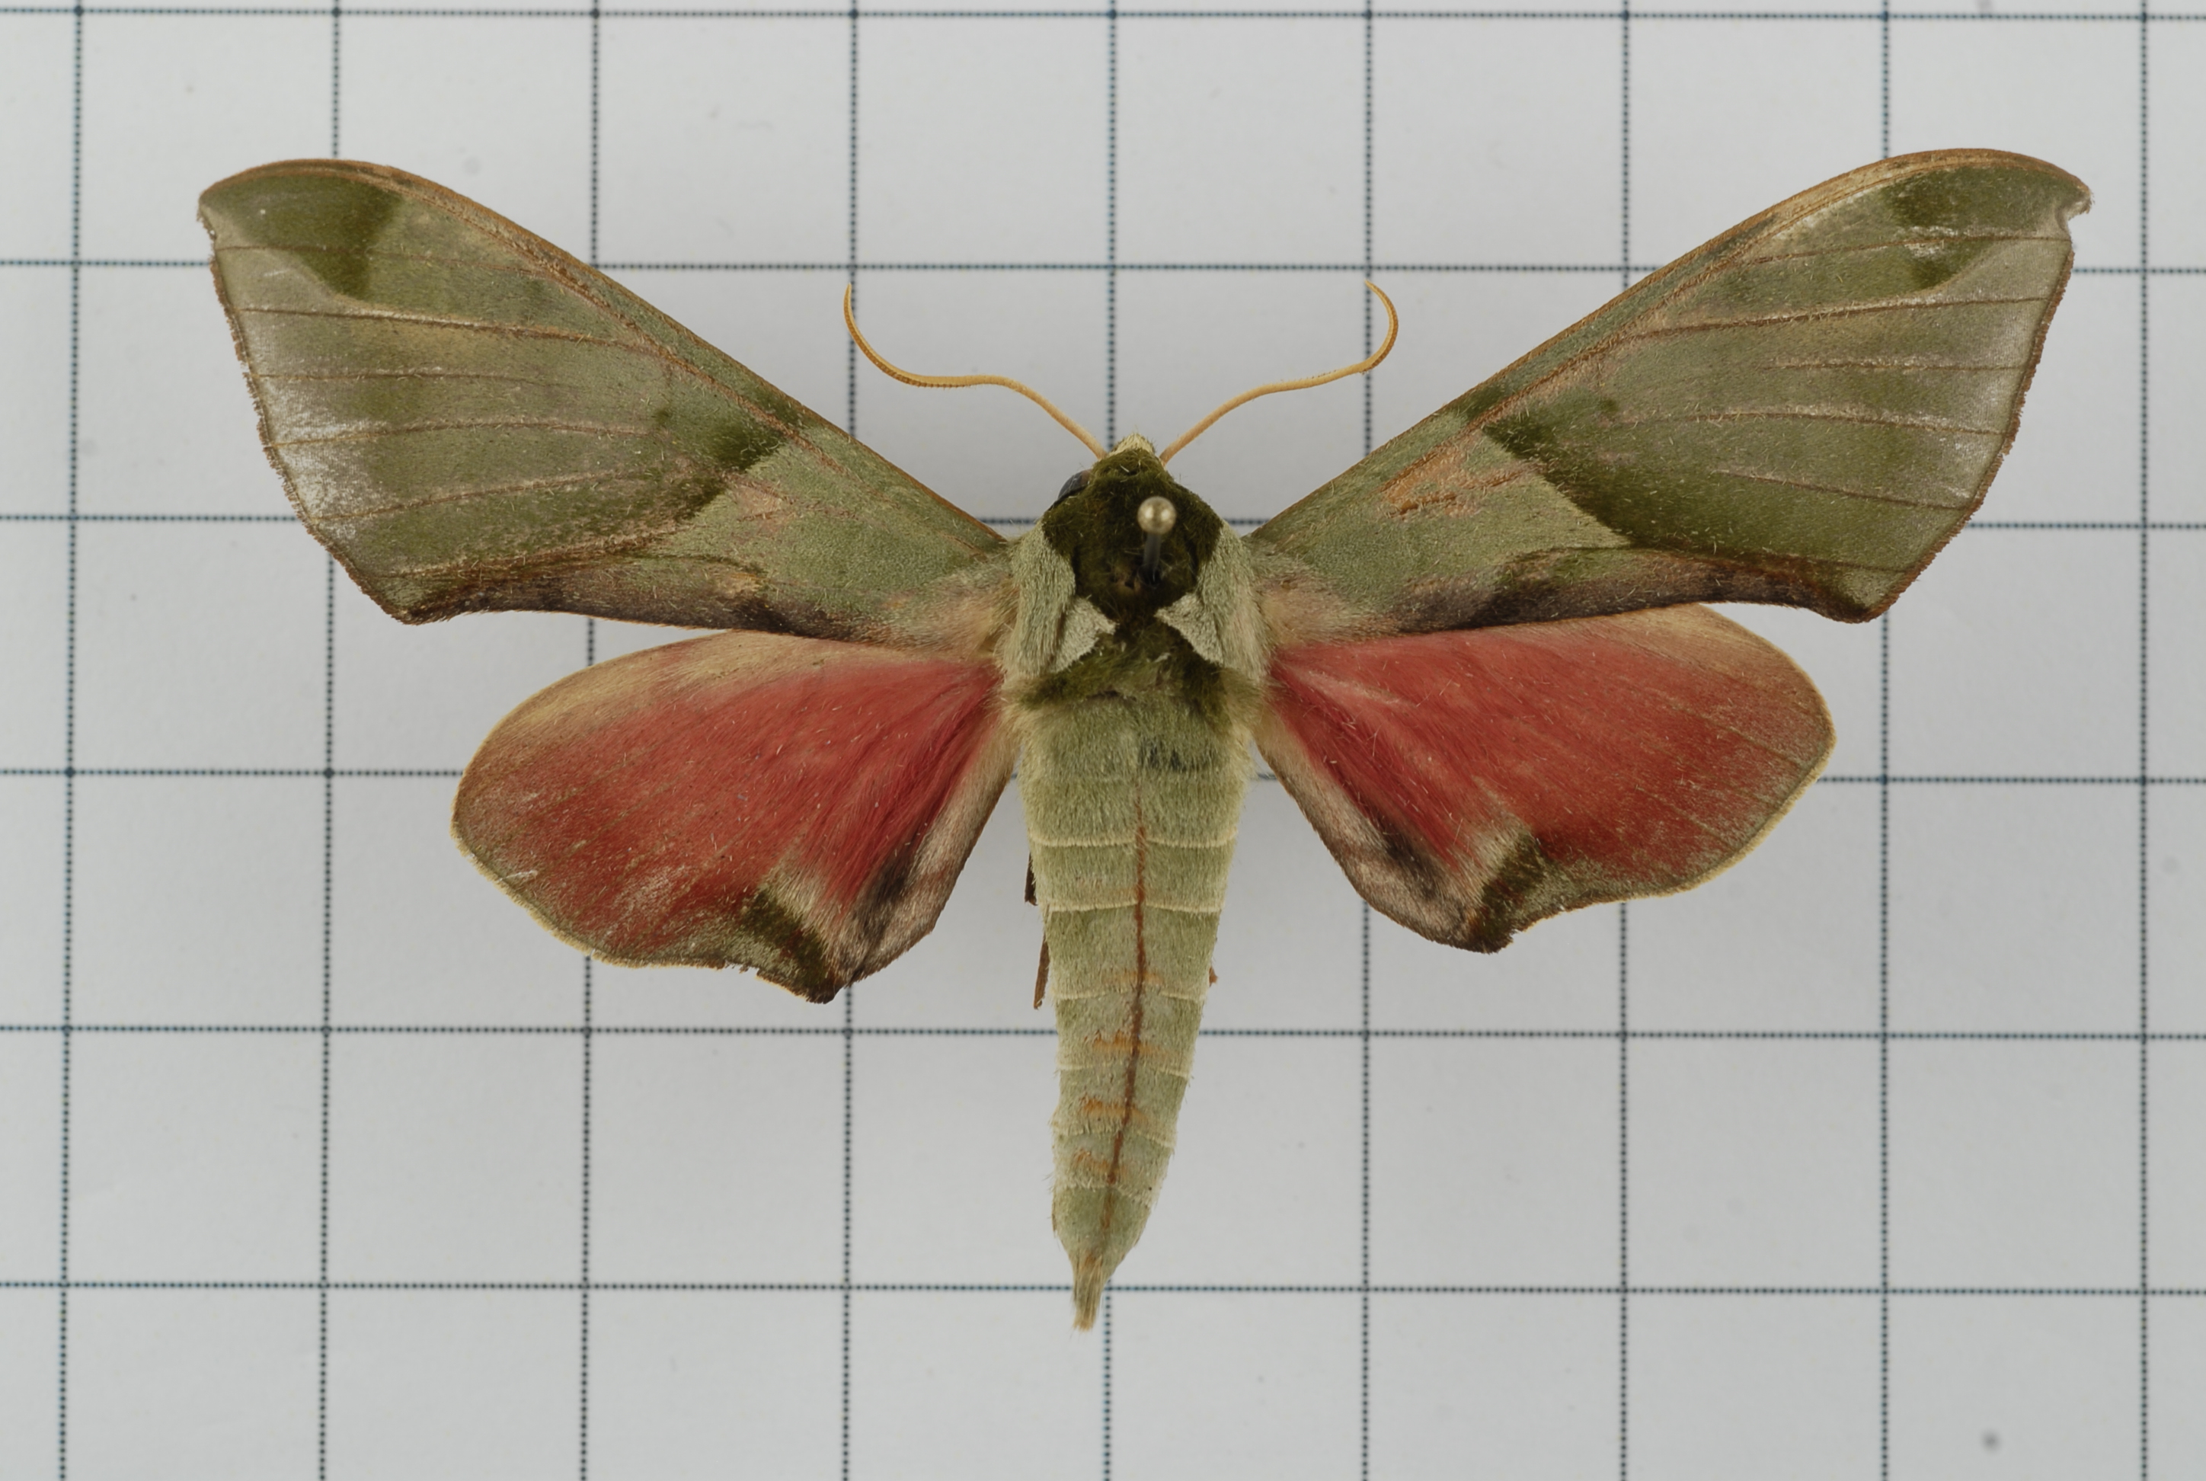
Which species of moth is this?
Callambulyx tatarinovii formosana
